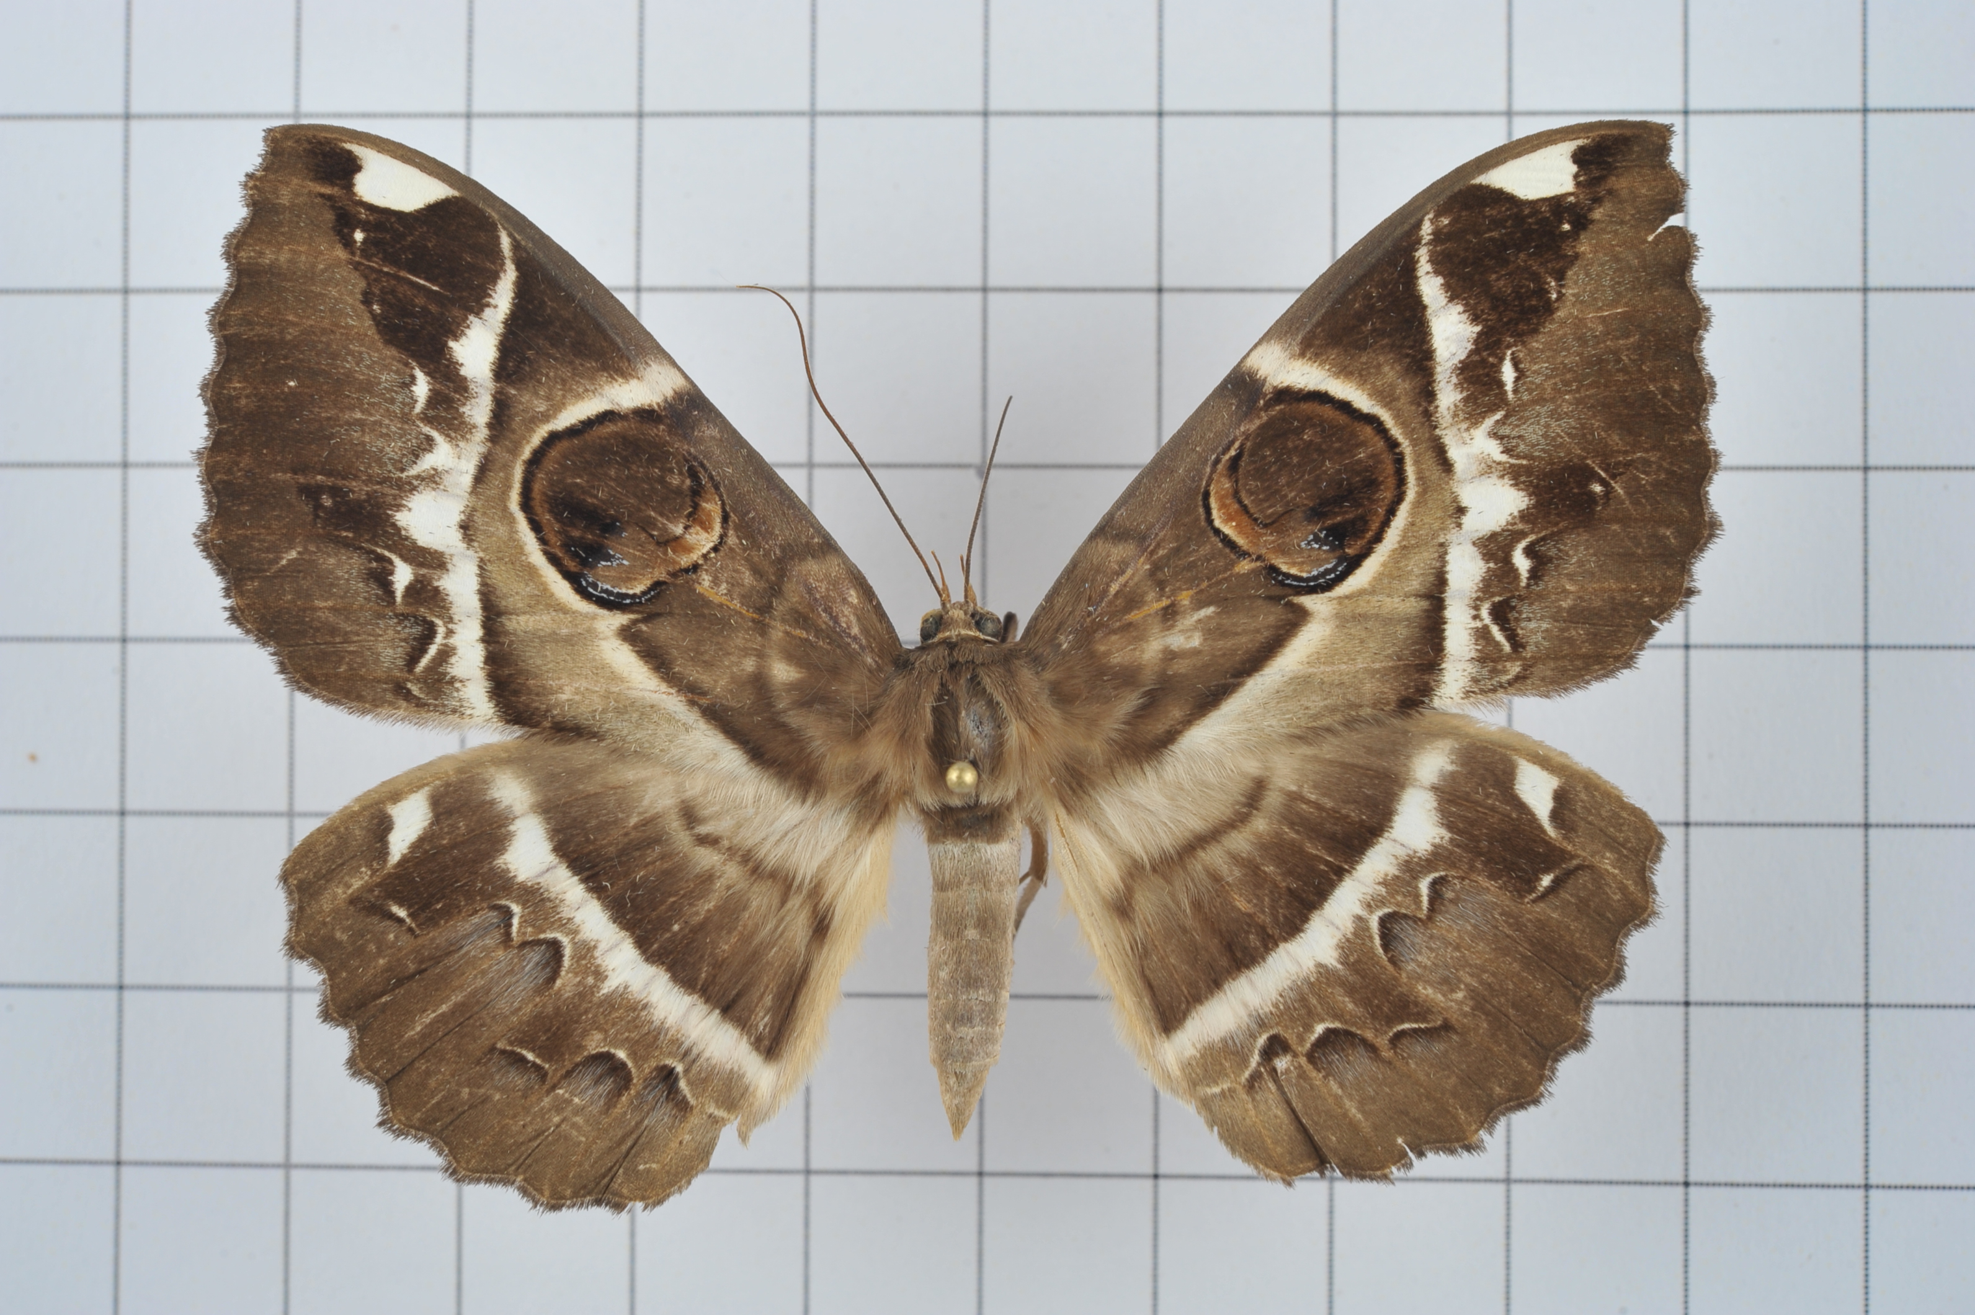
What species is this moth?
Erebus ephesperis
